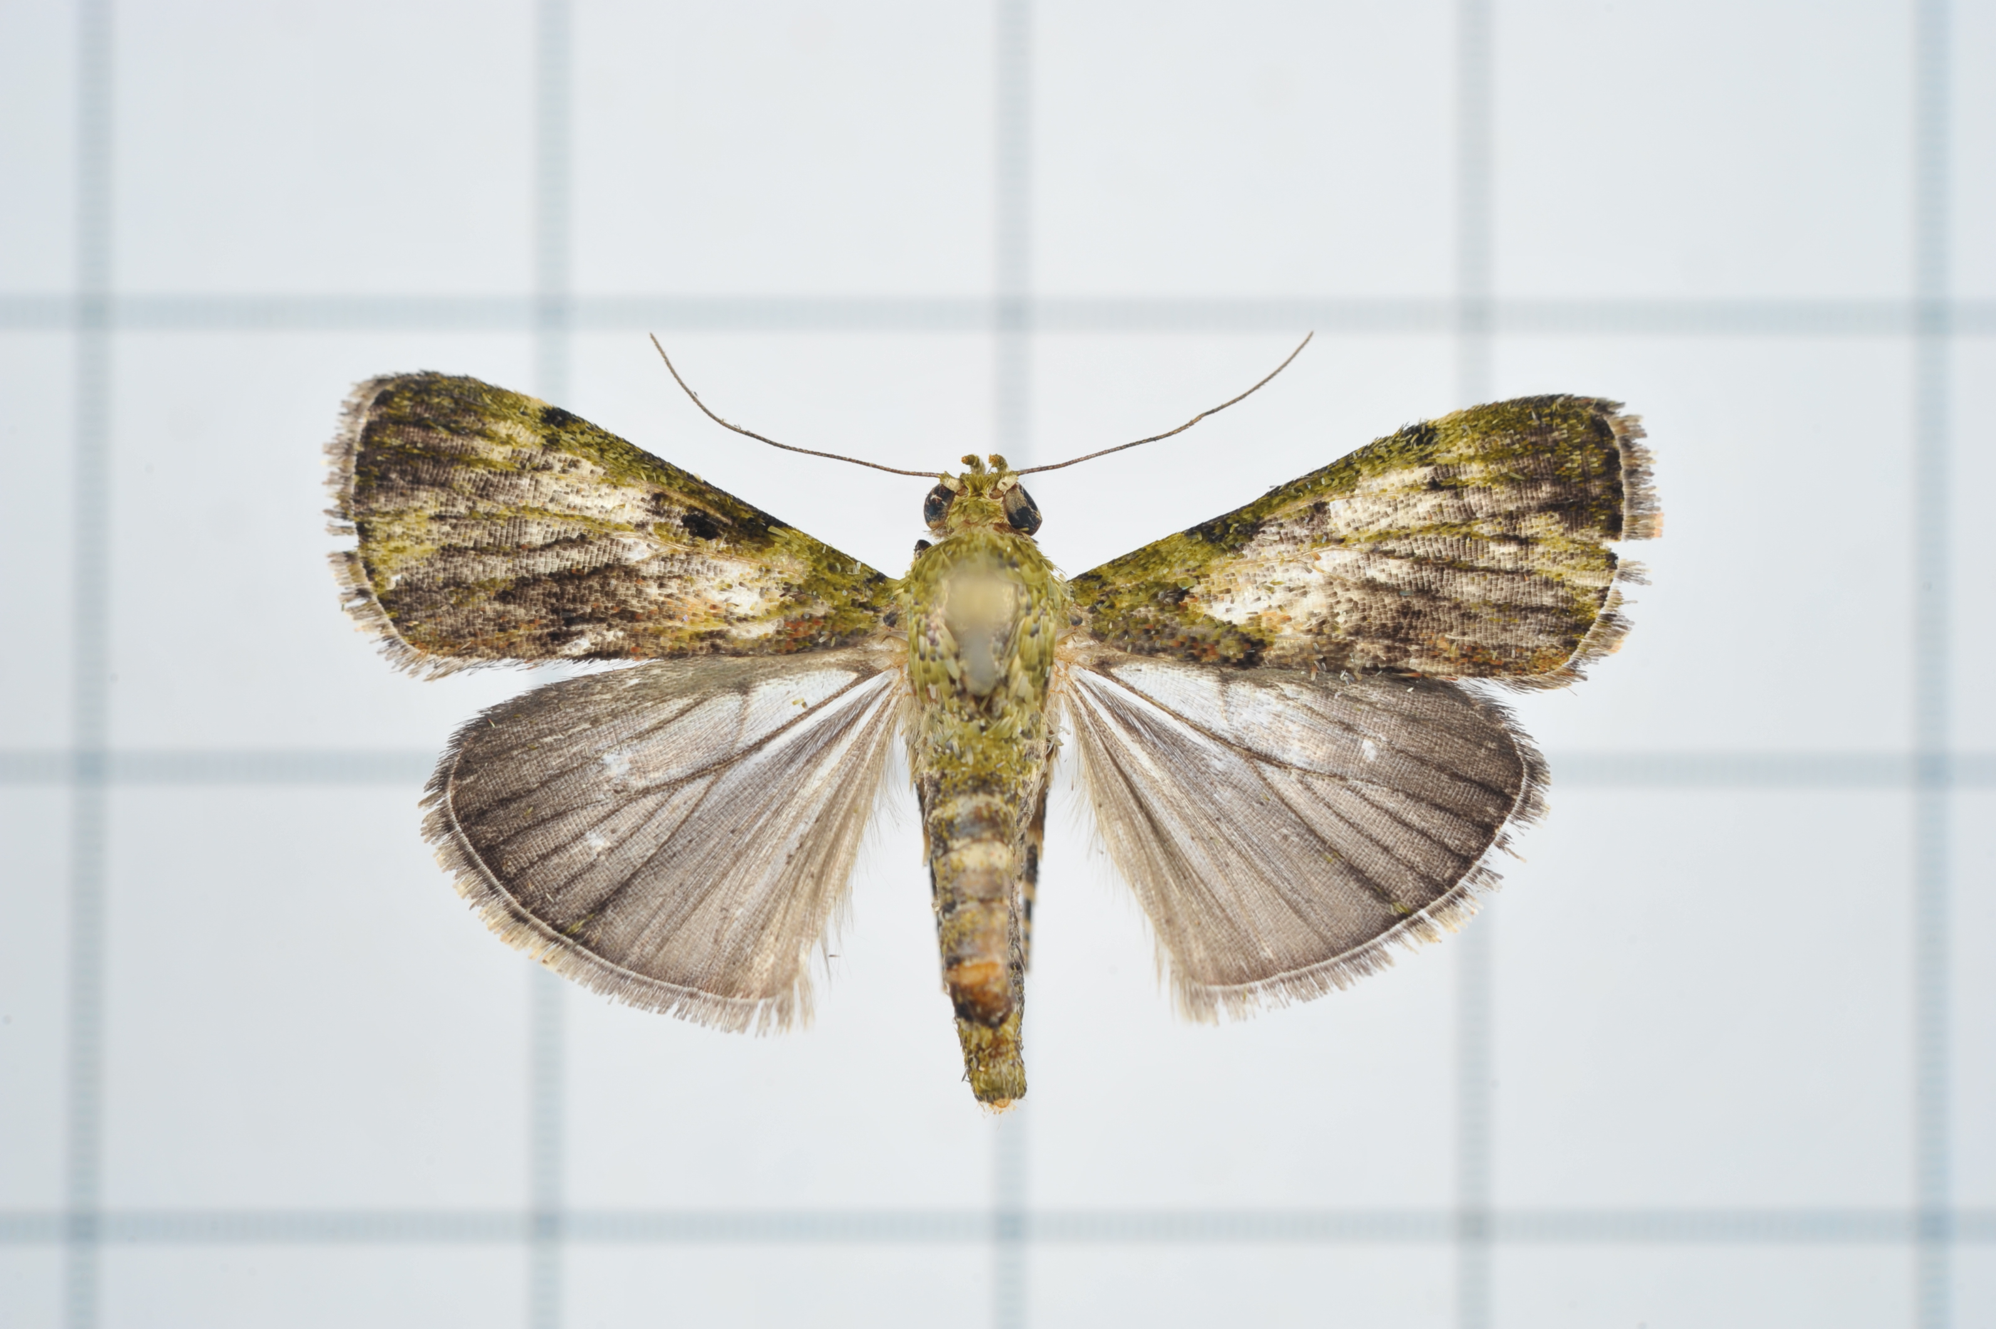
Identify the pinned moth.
Lamida obscura
